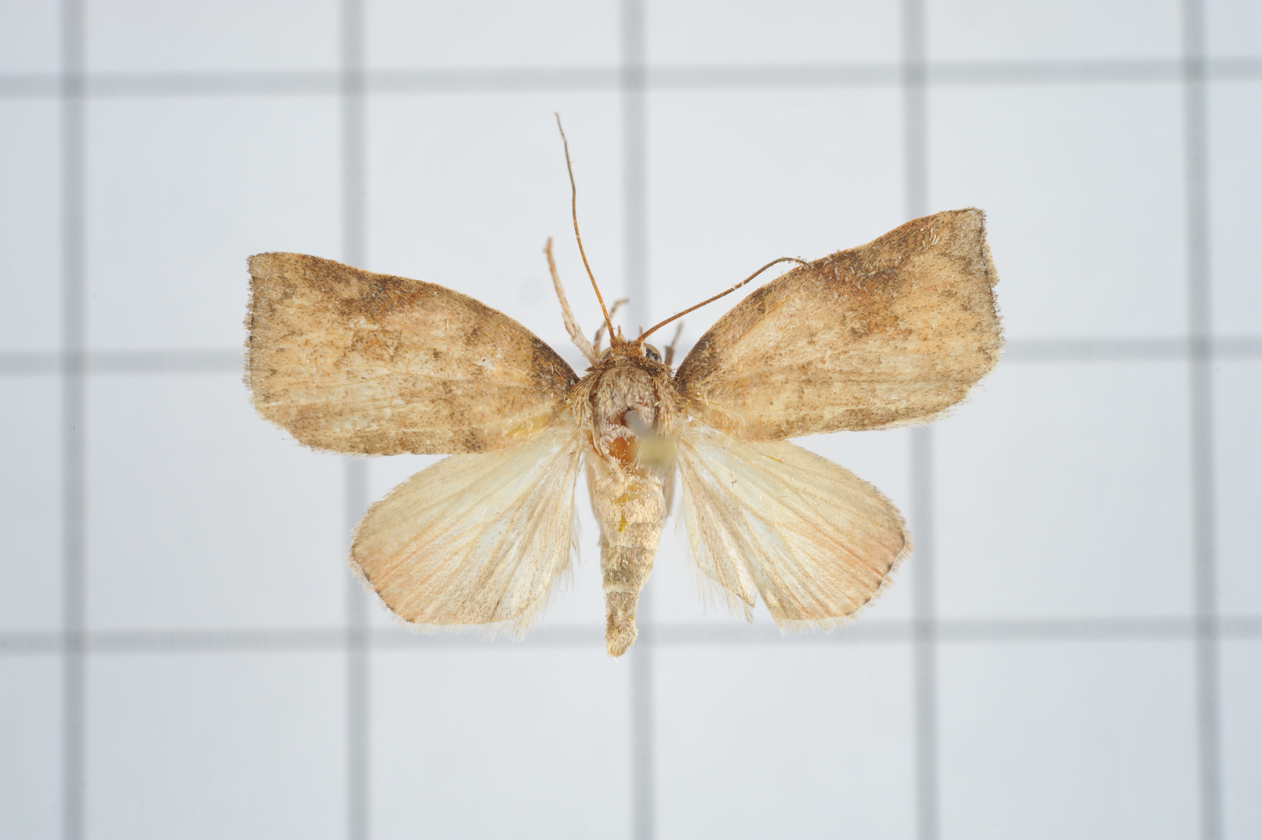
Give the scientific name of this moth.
Beara tortriciformis
